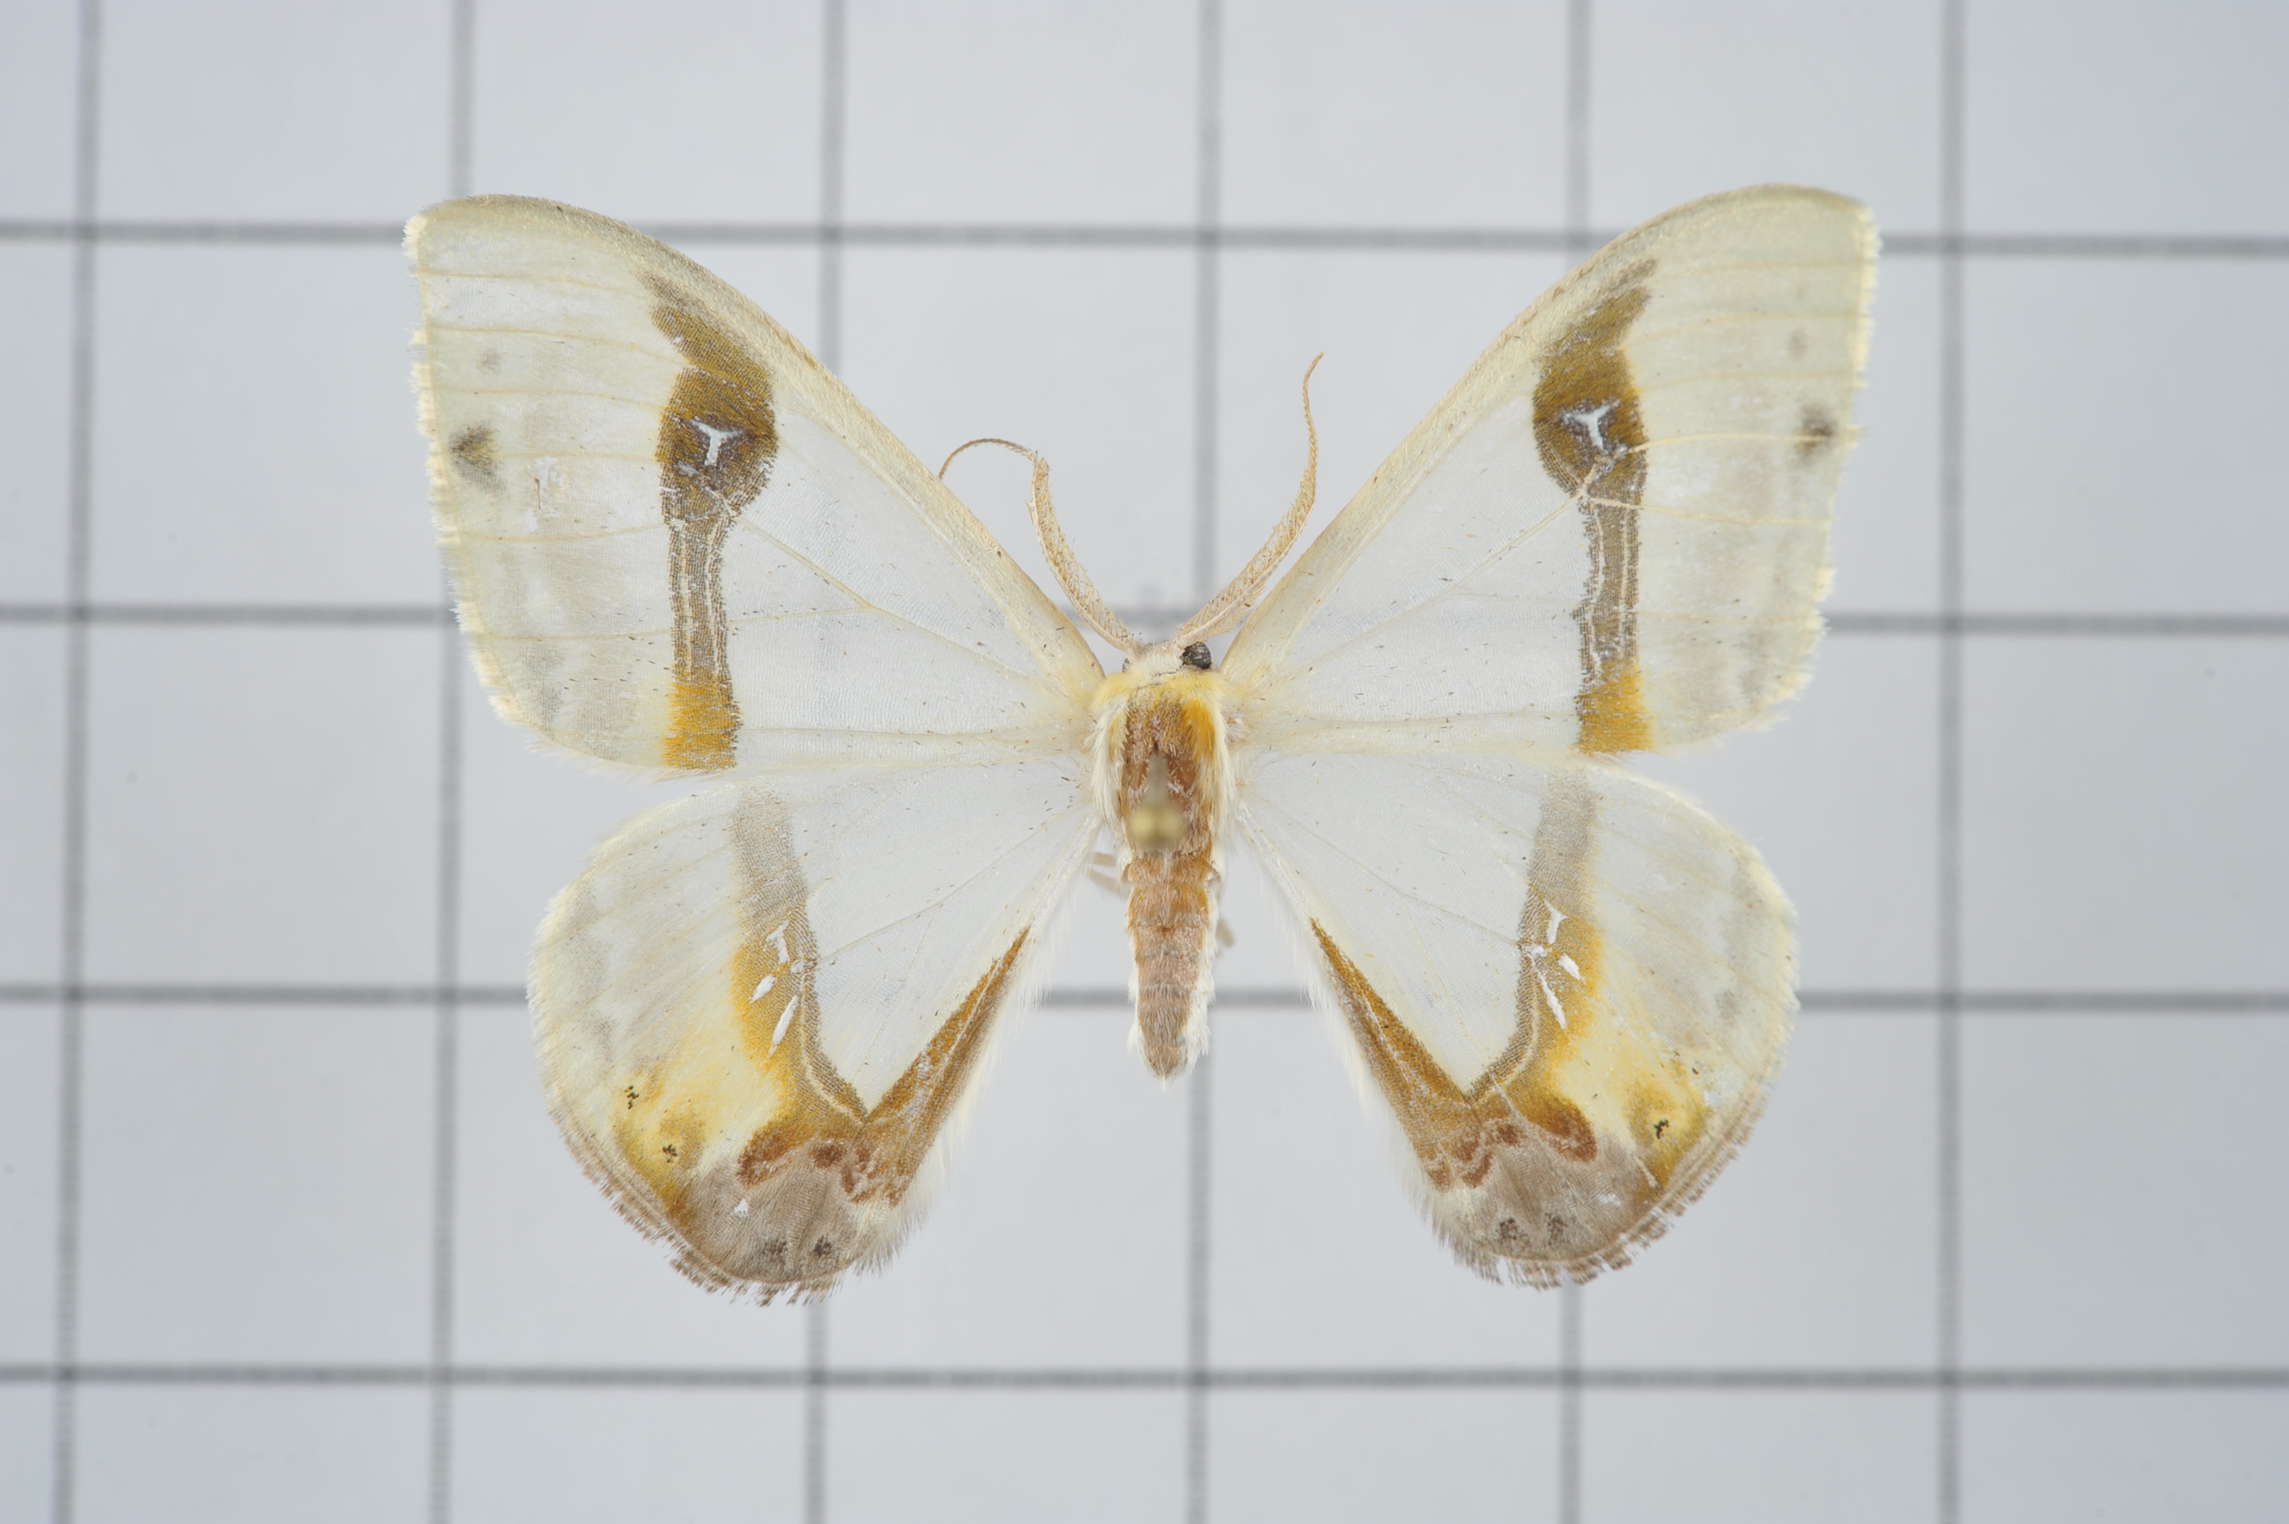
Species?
Macrocilix mysticata flavotincta
